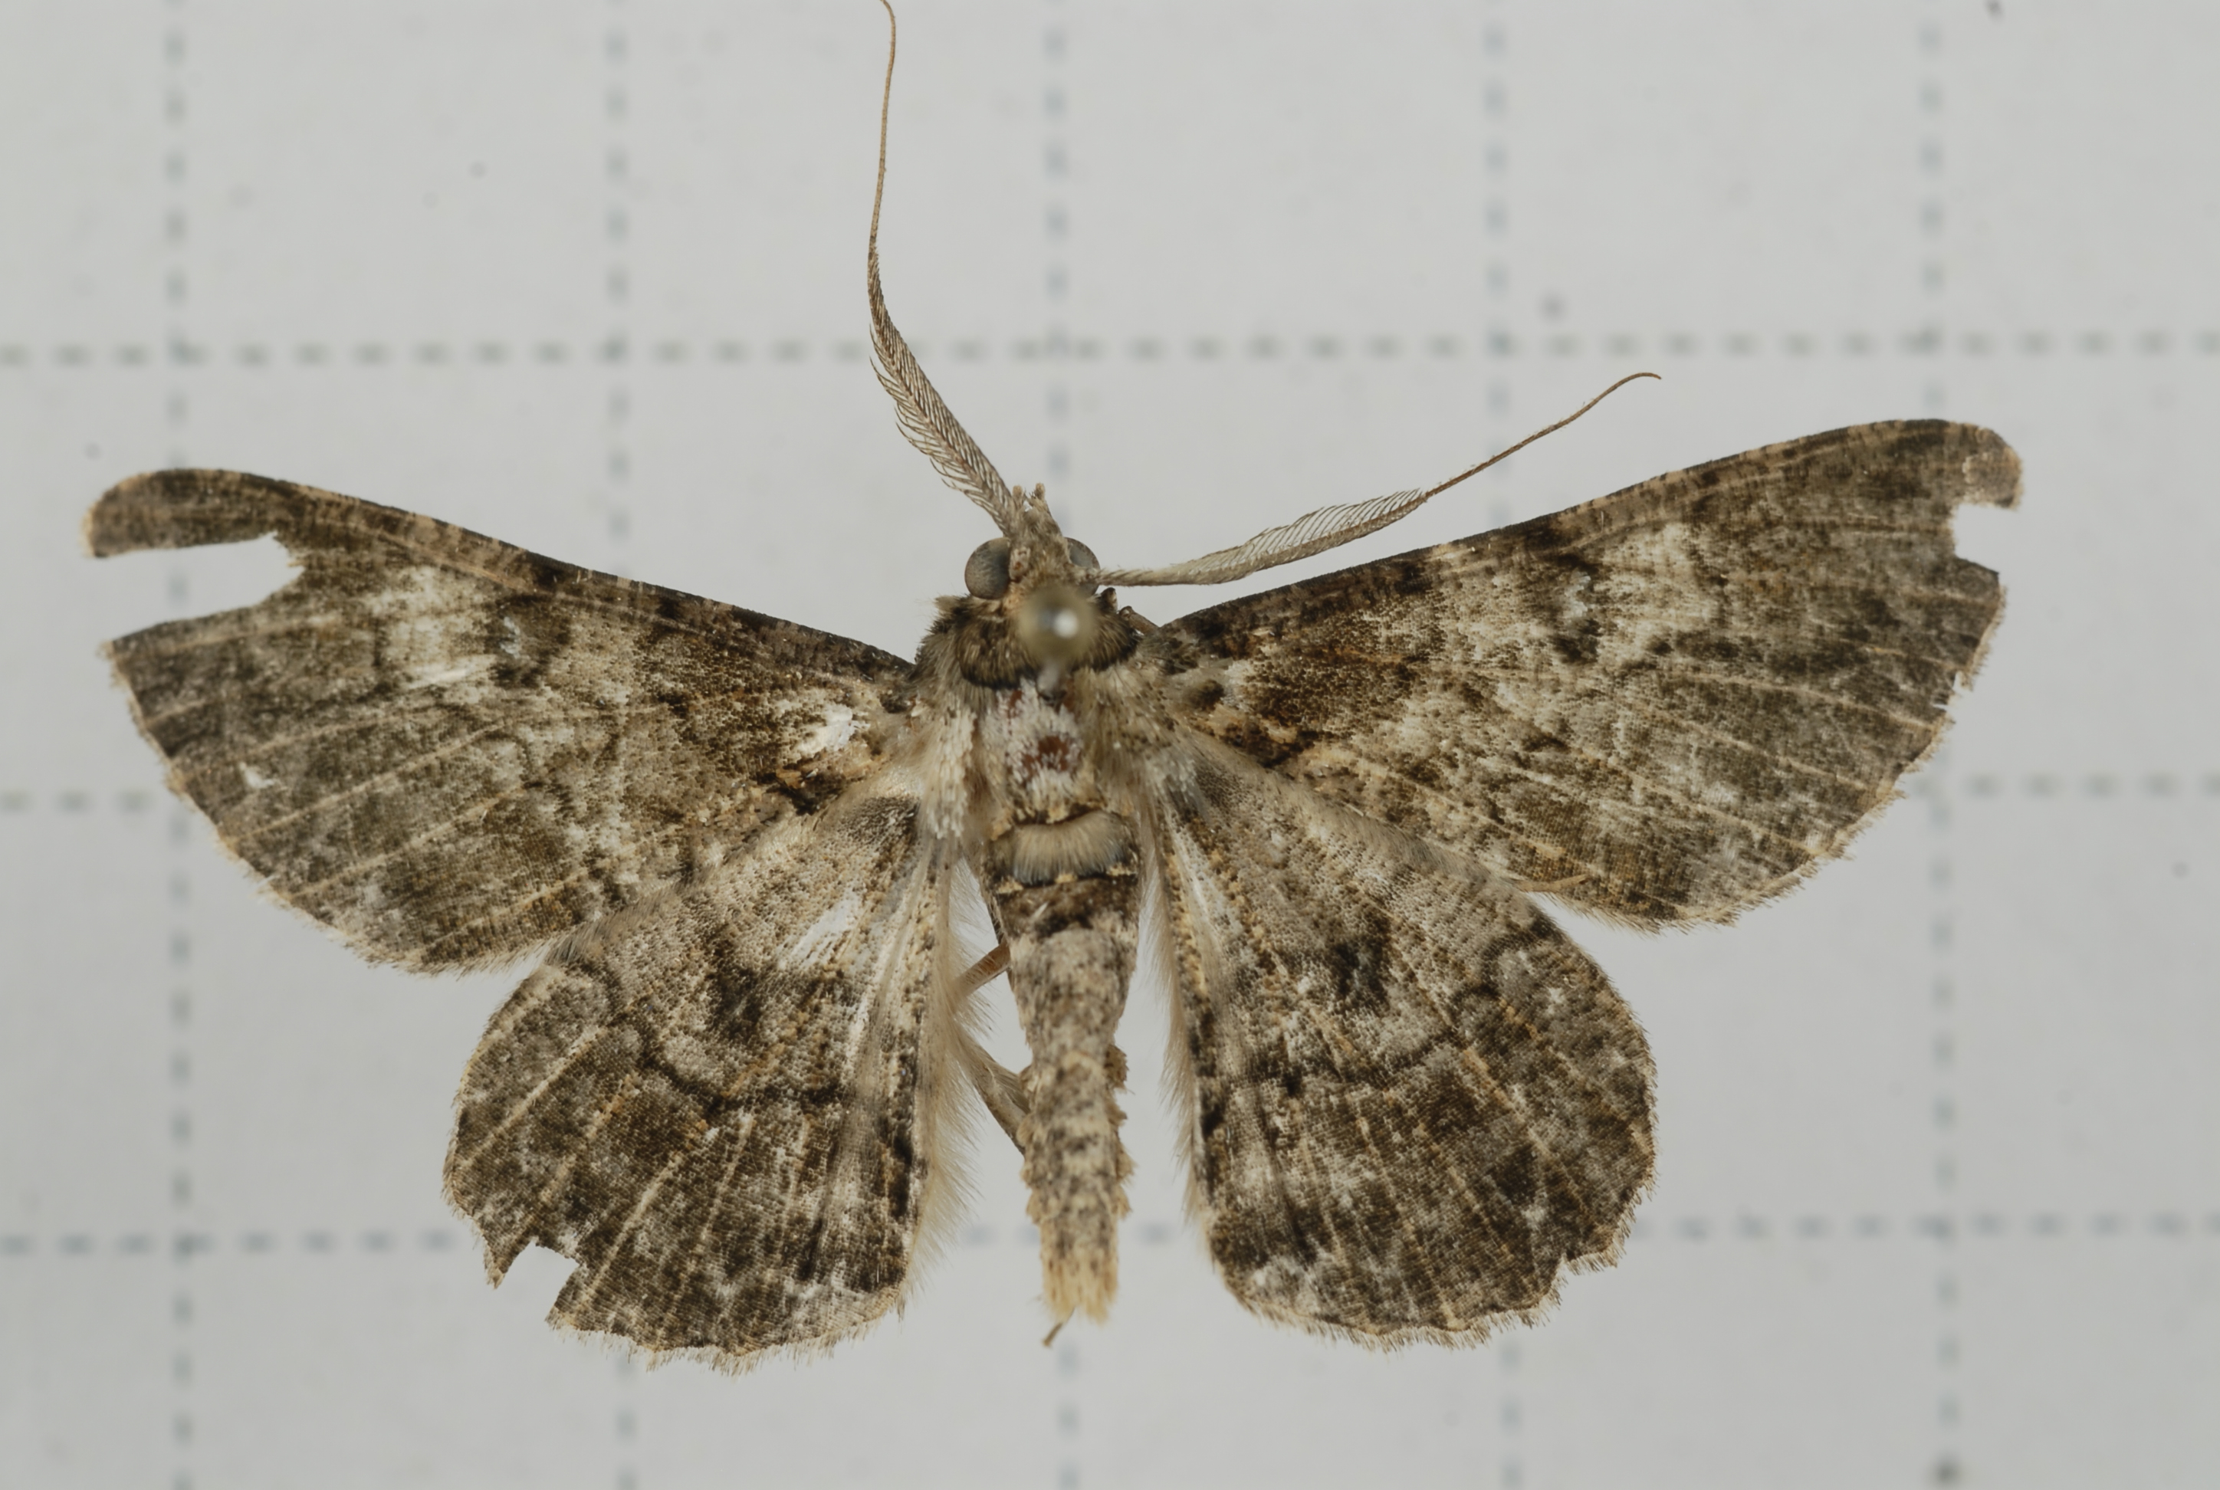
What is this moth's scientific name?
Cleora alienaria
